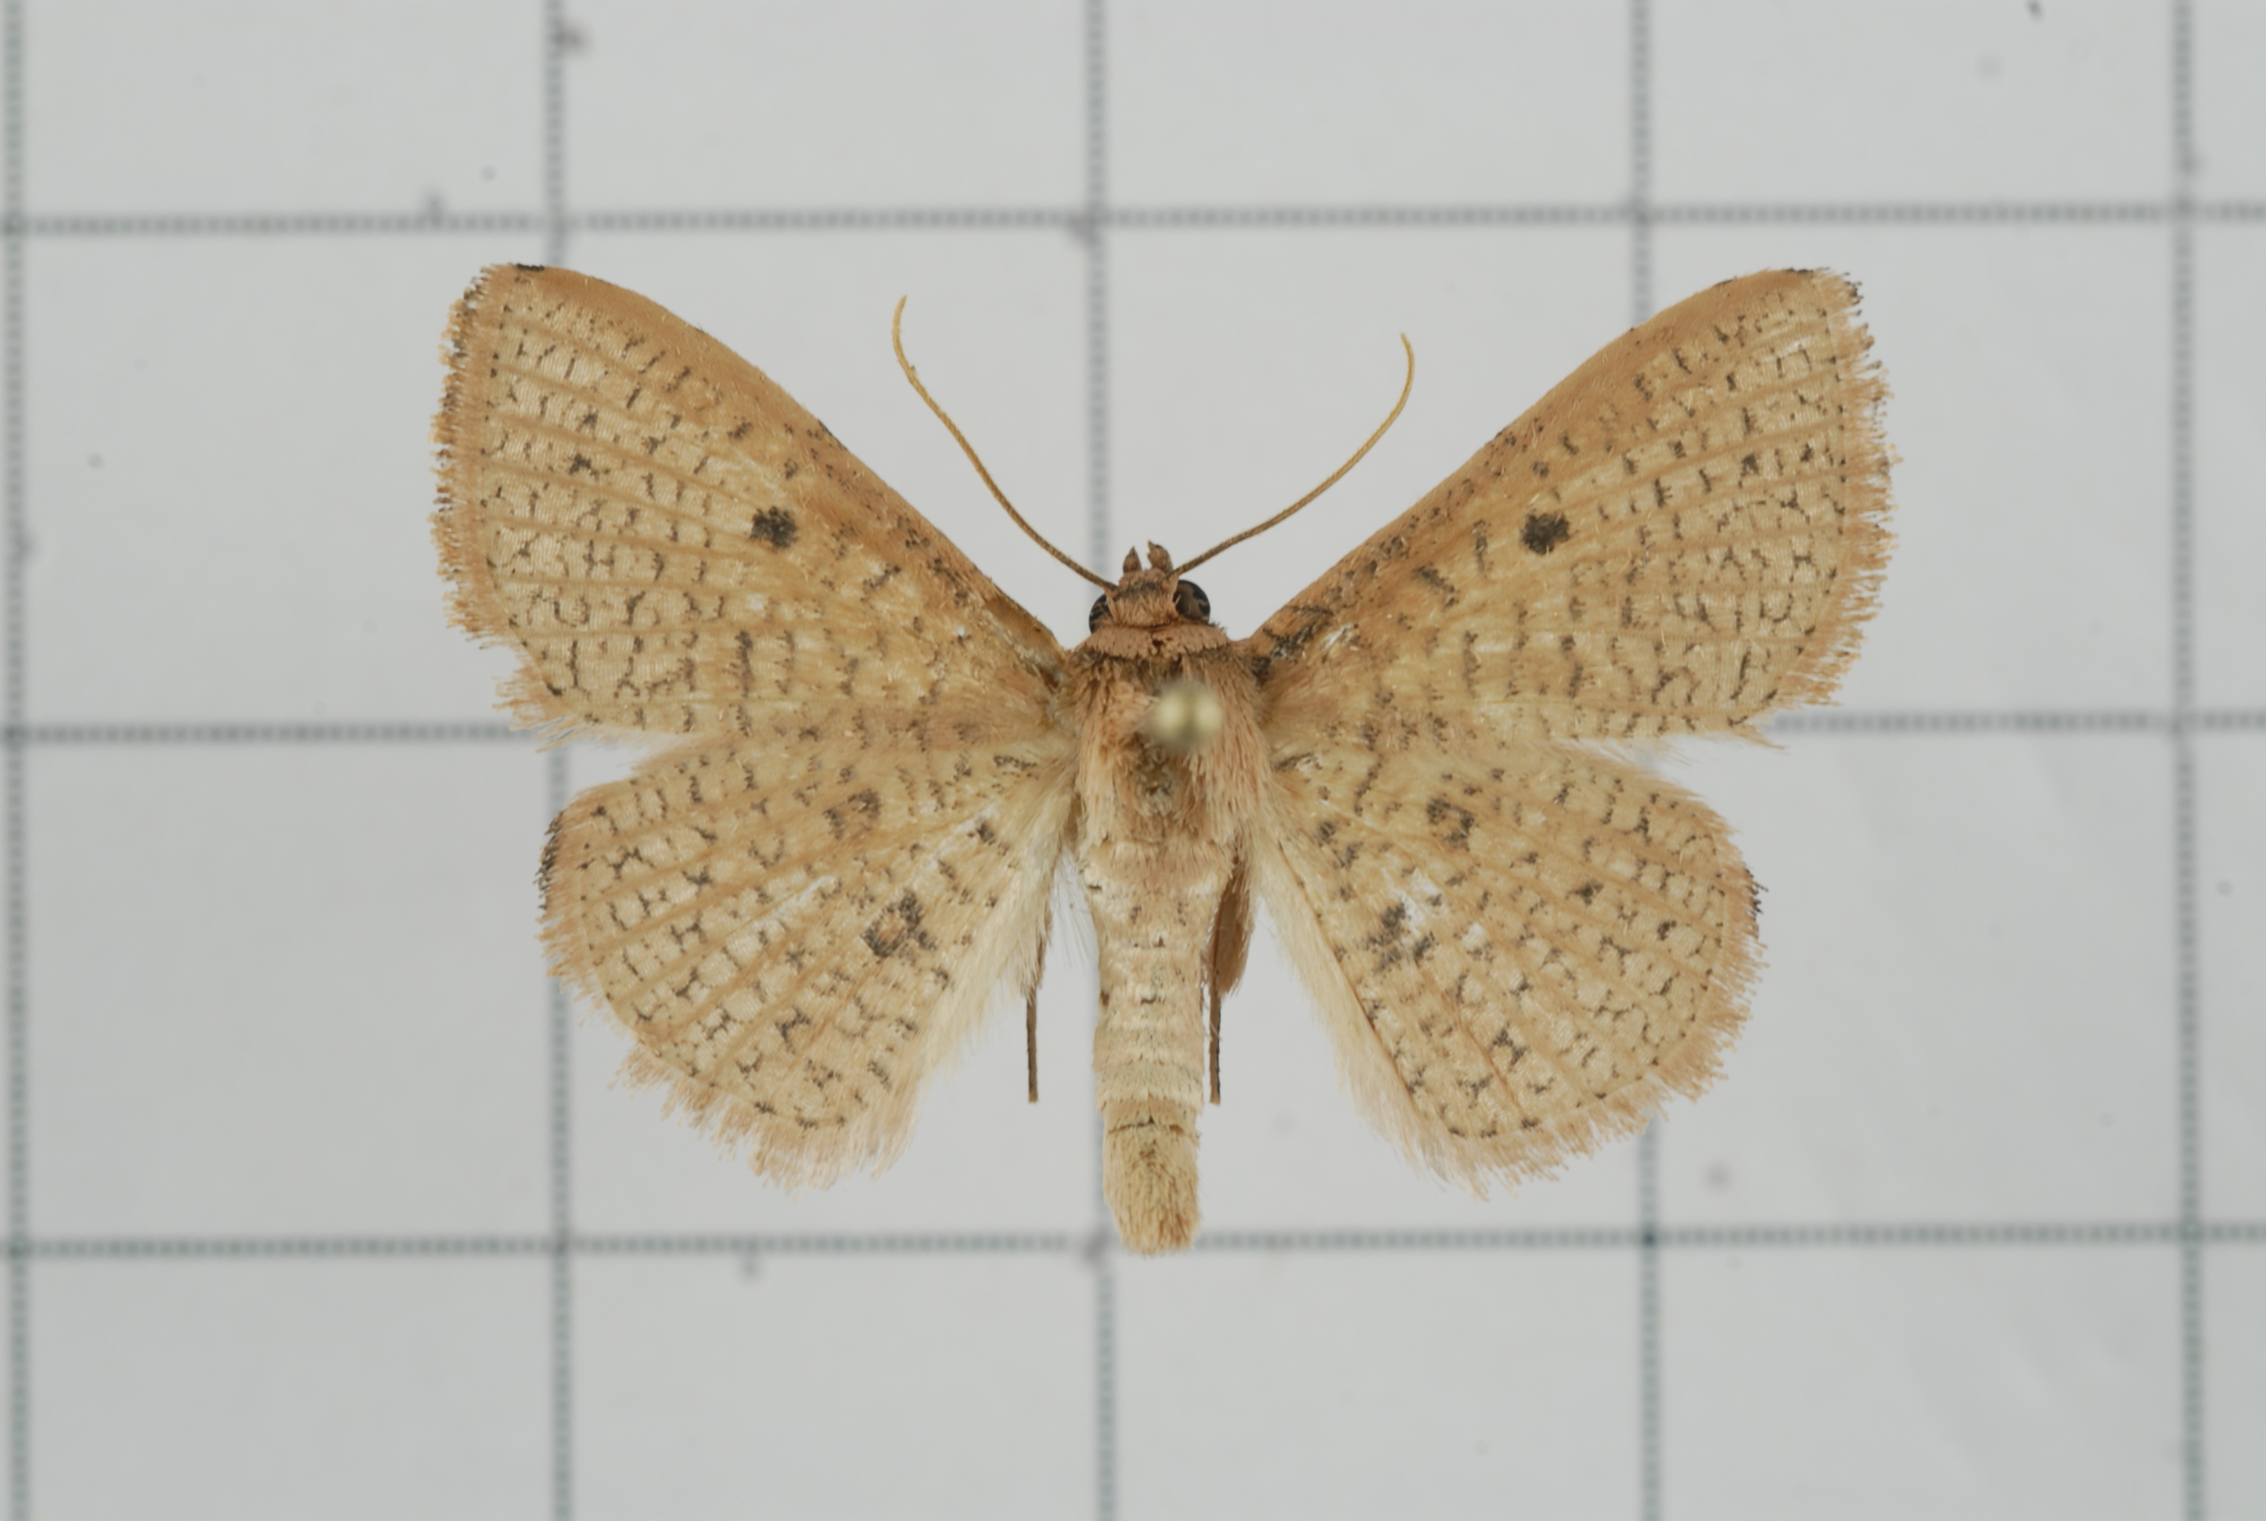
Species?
Herimba formosa
